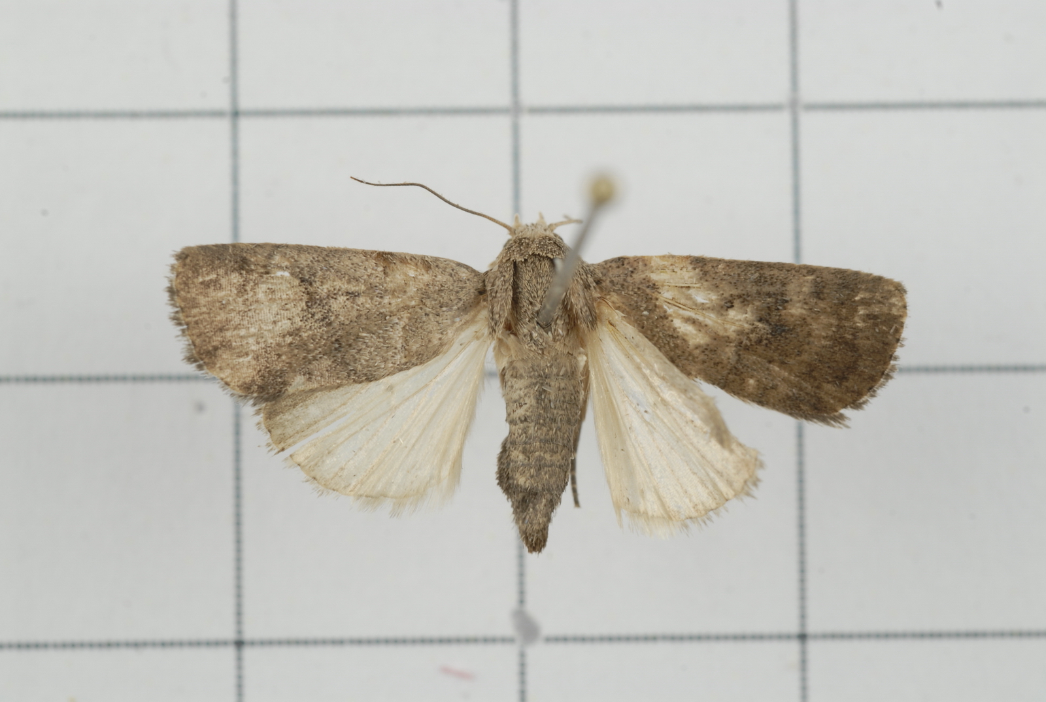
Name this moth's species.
Beara tortriciformis
